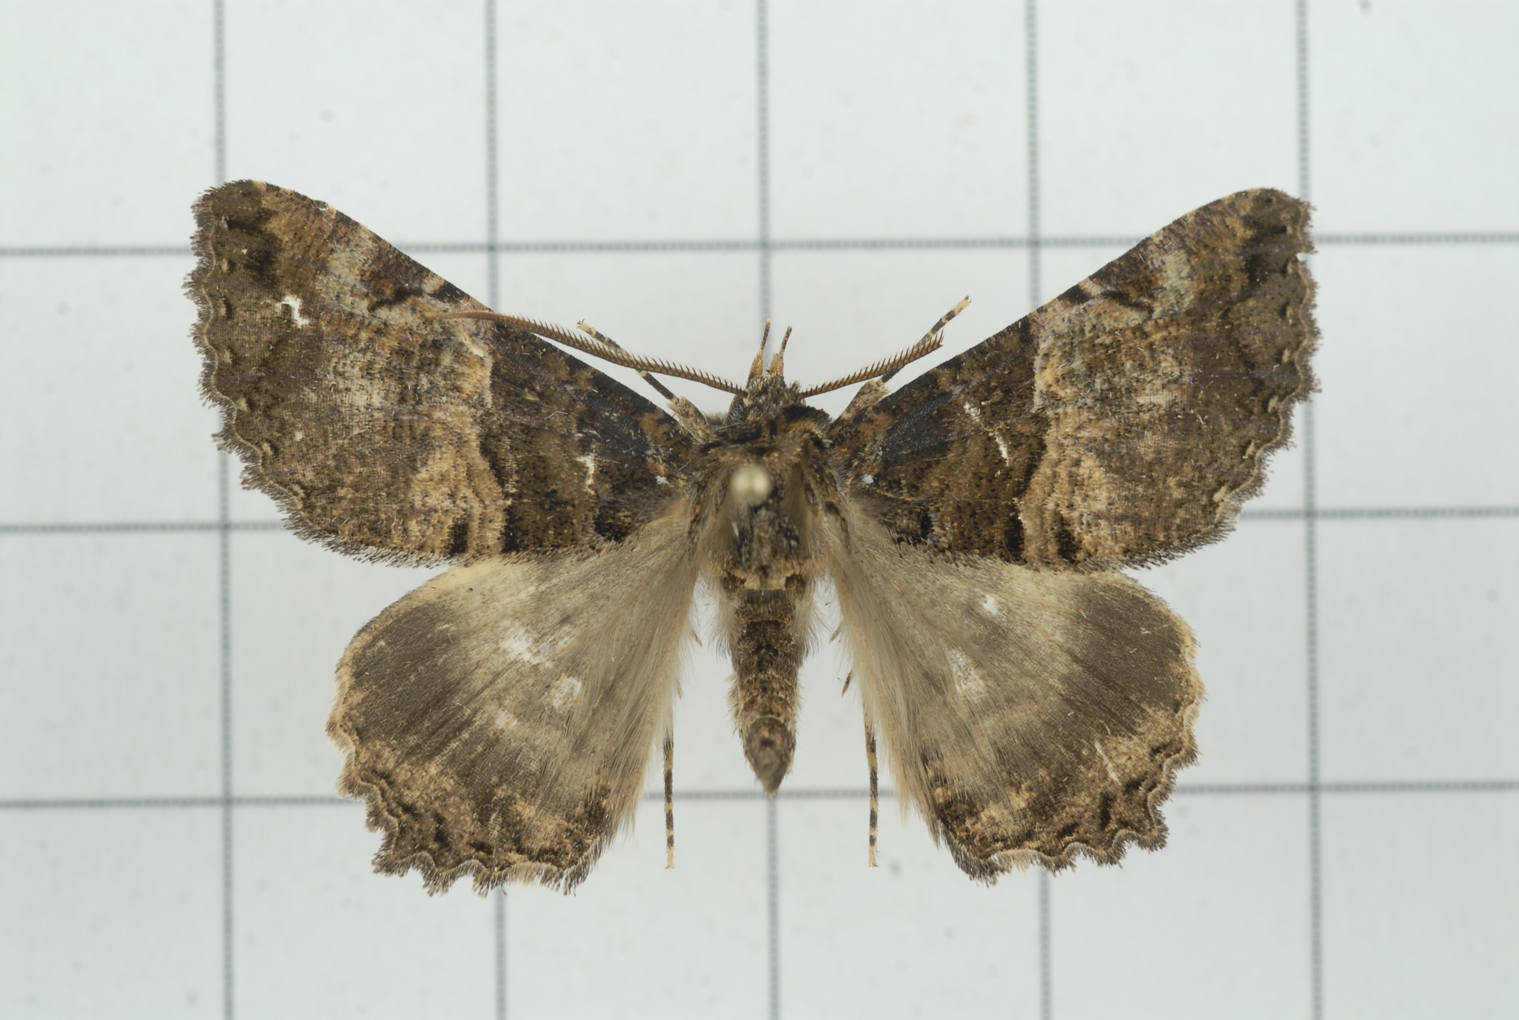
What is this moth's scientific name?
Daddala lucilla
